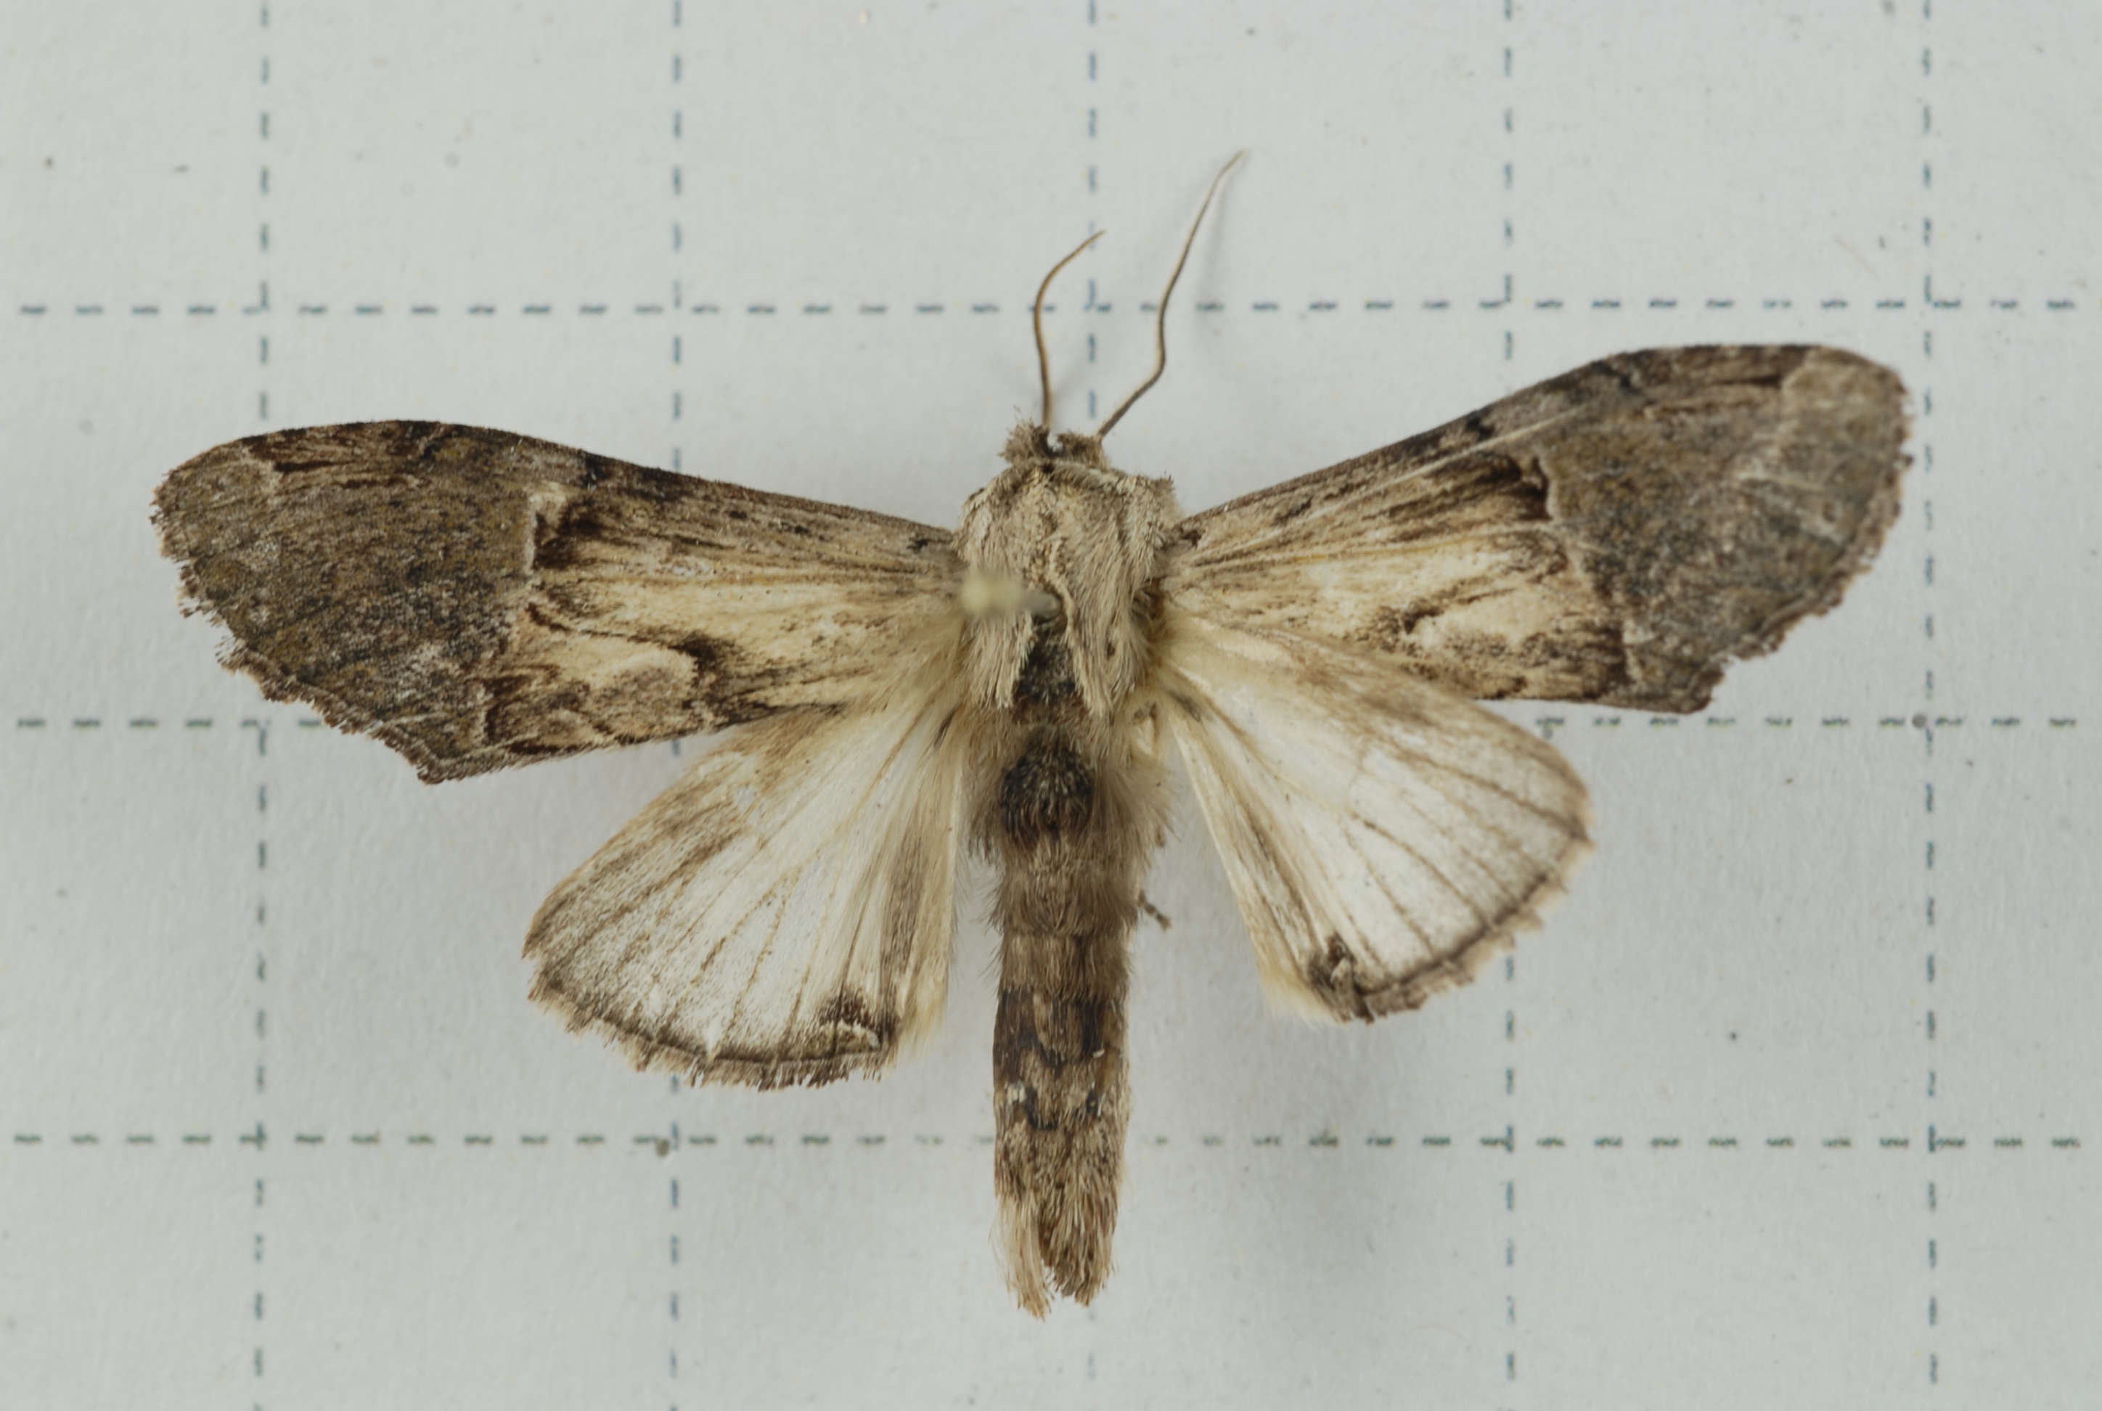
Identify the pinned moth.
Chadisra bipartita
